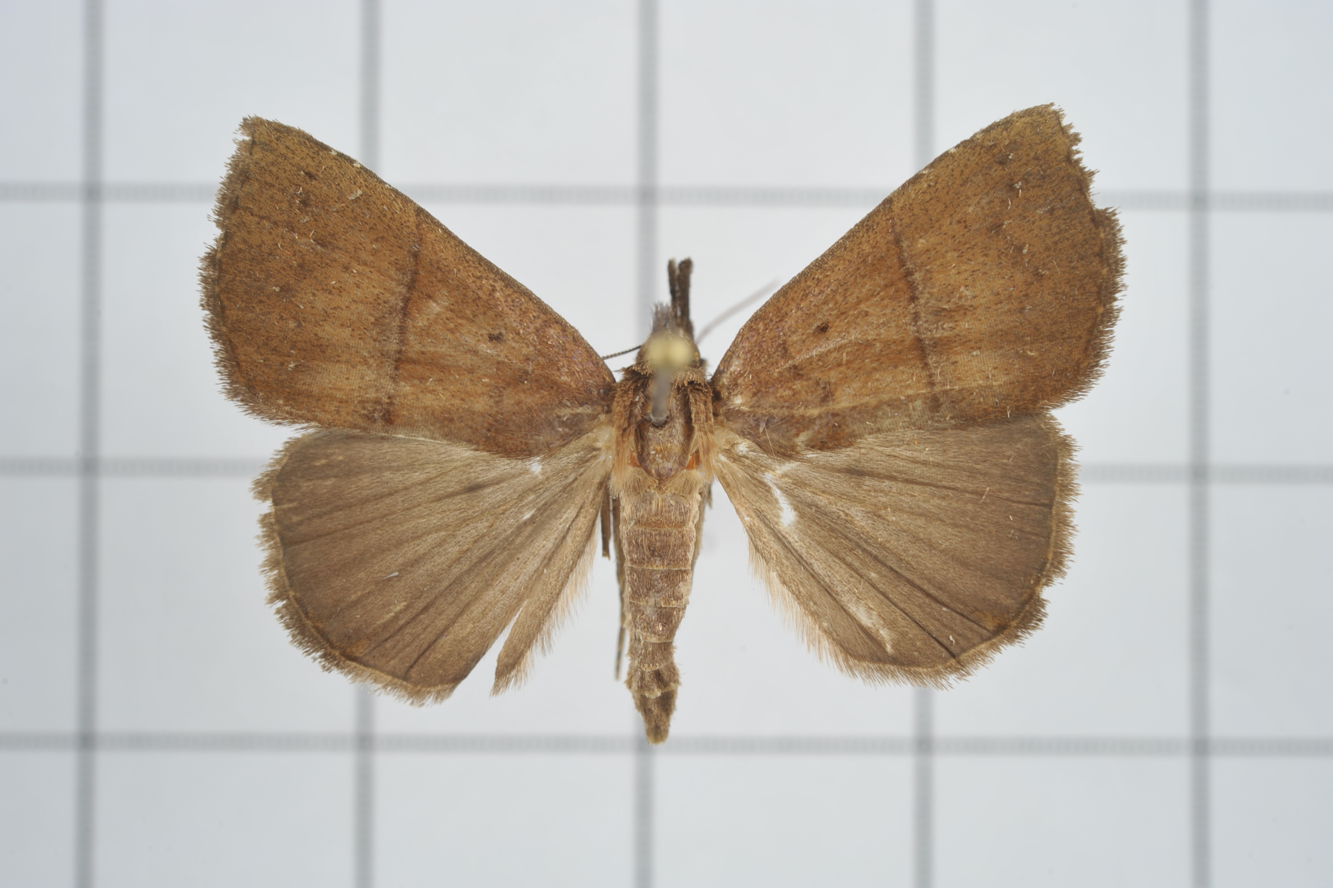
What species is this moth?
Hypena iconicalis
